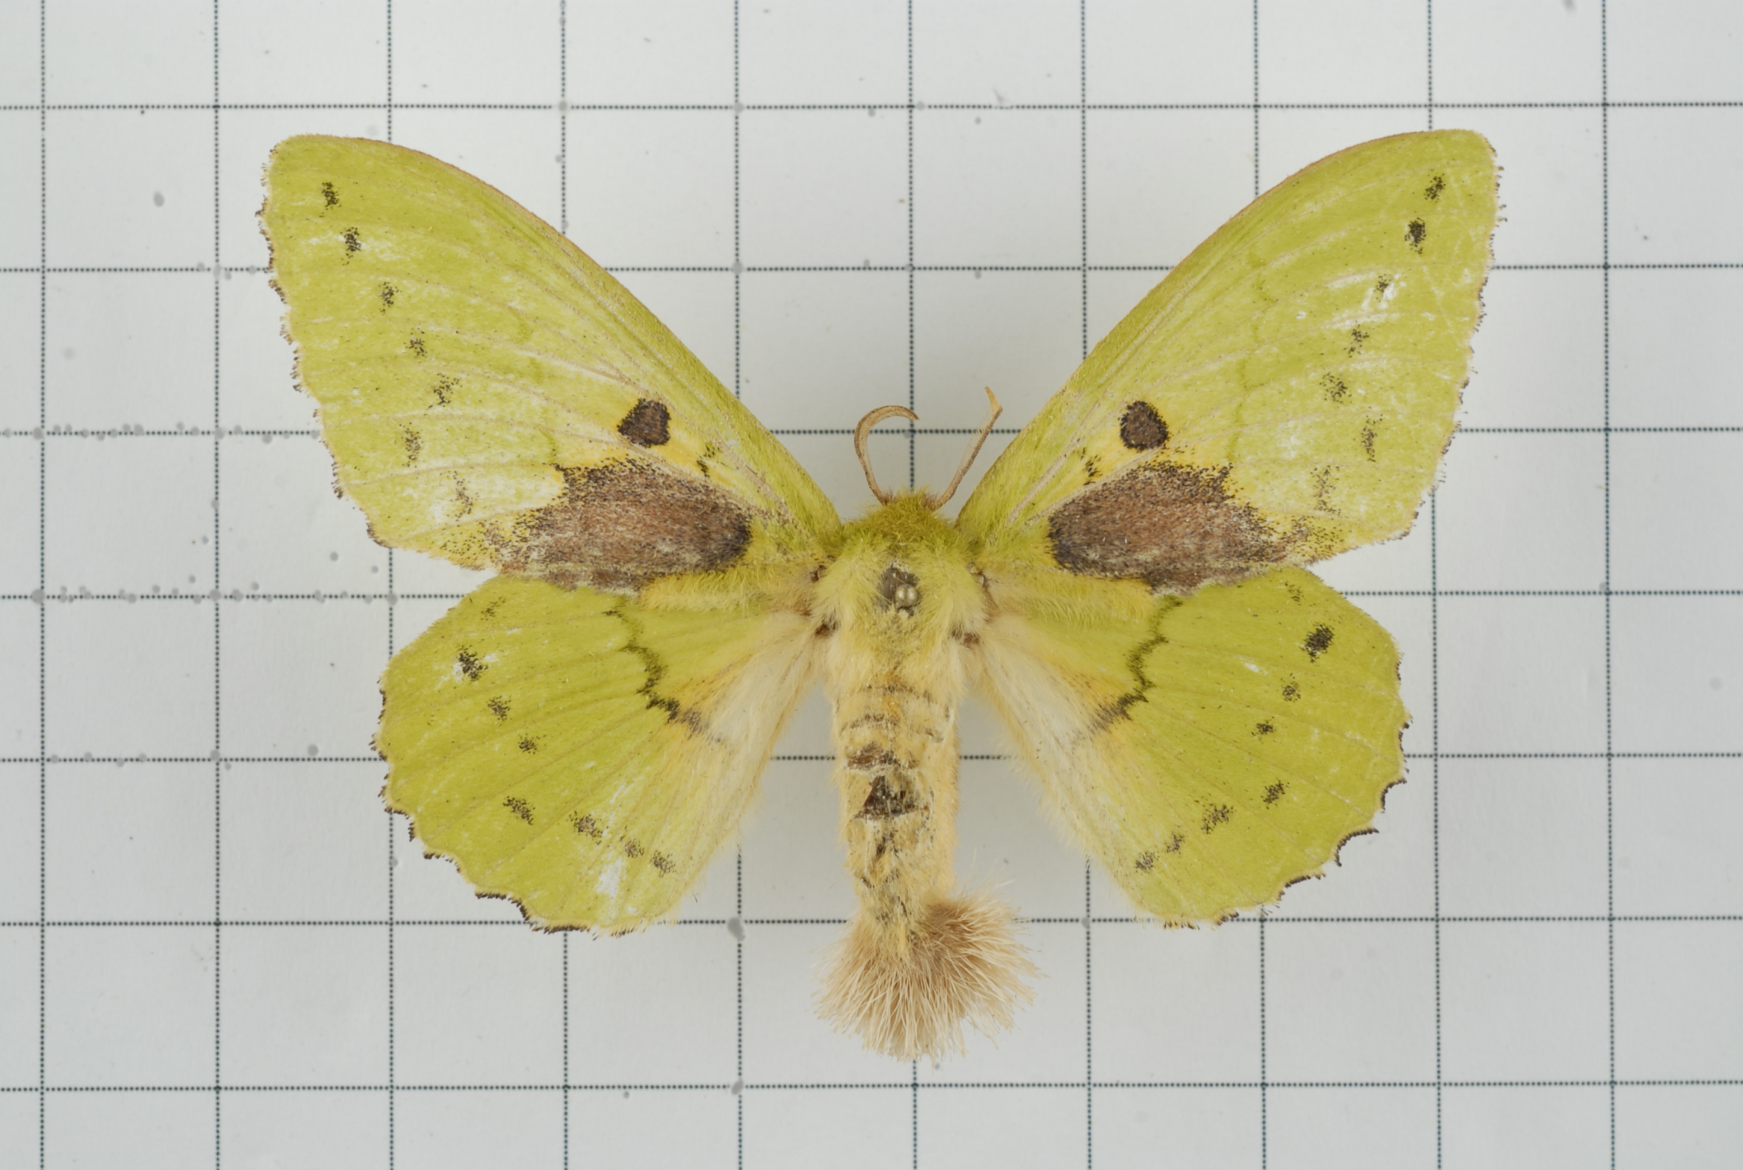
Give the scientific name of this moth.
Trabala vishnou guttata
